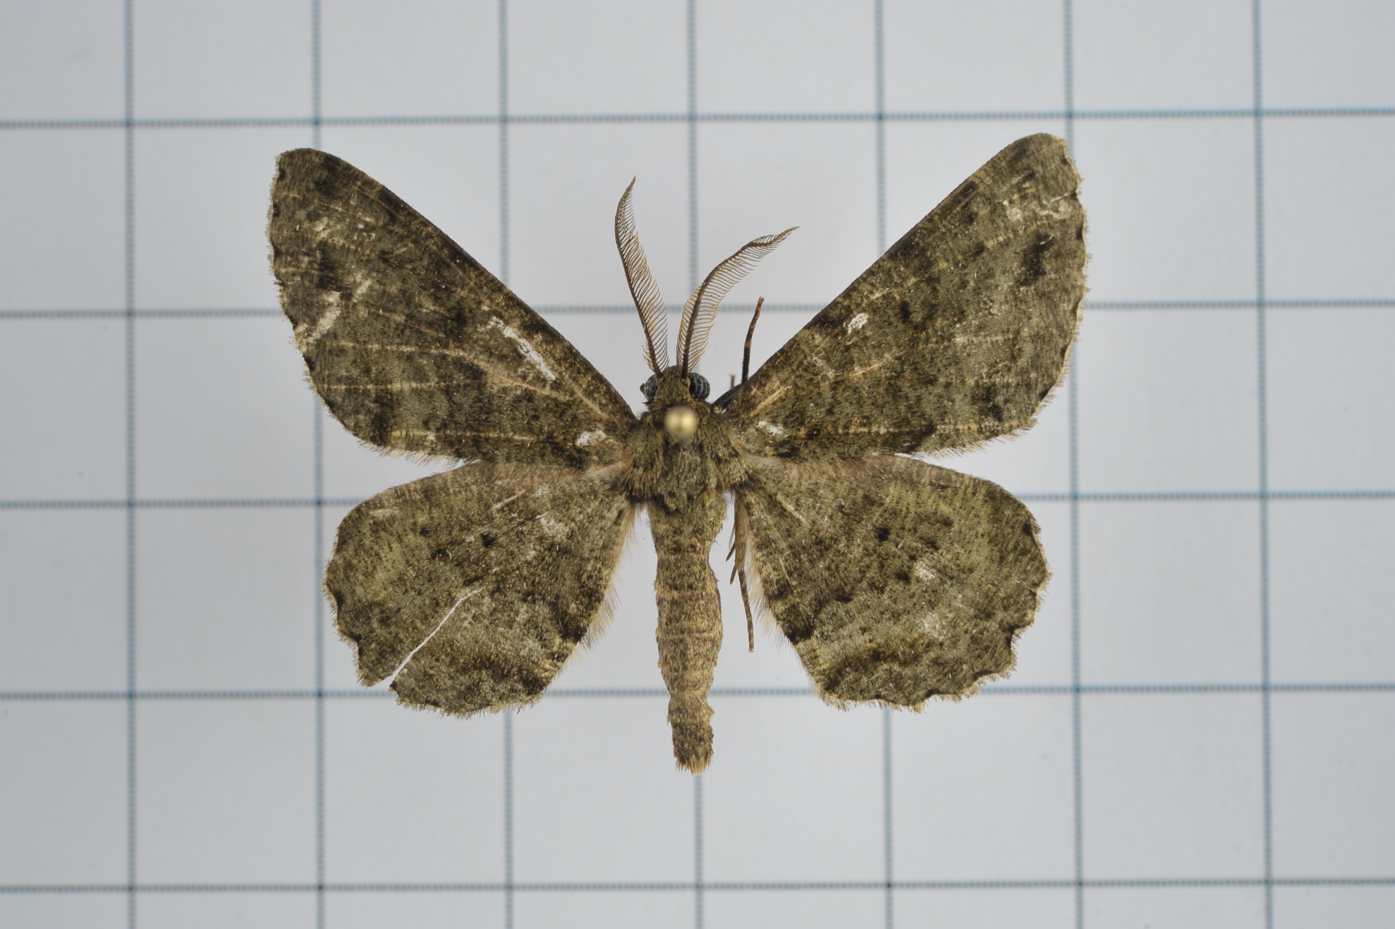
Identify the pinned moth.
Calicha griseoviridata
